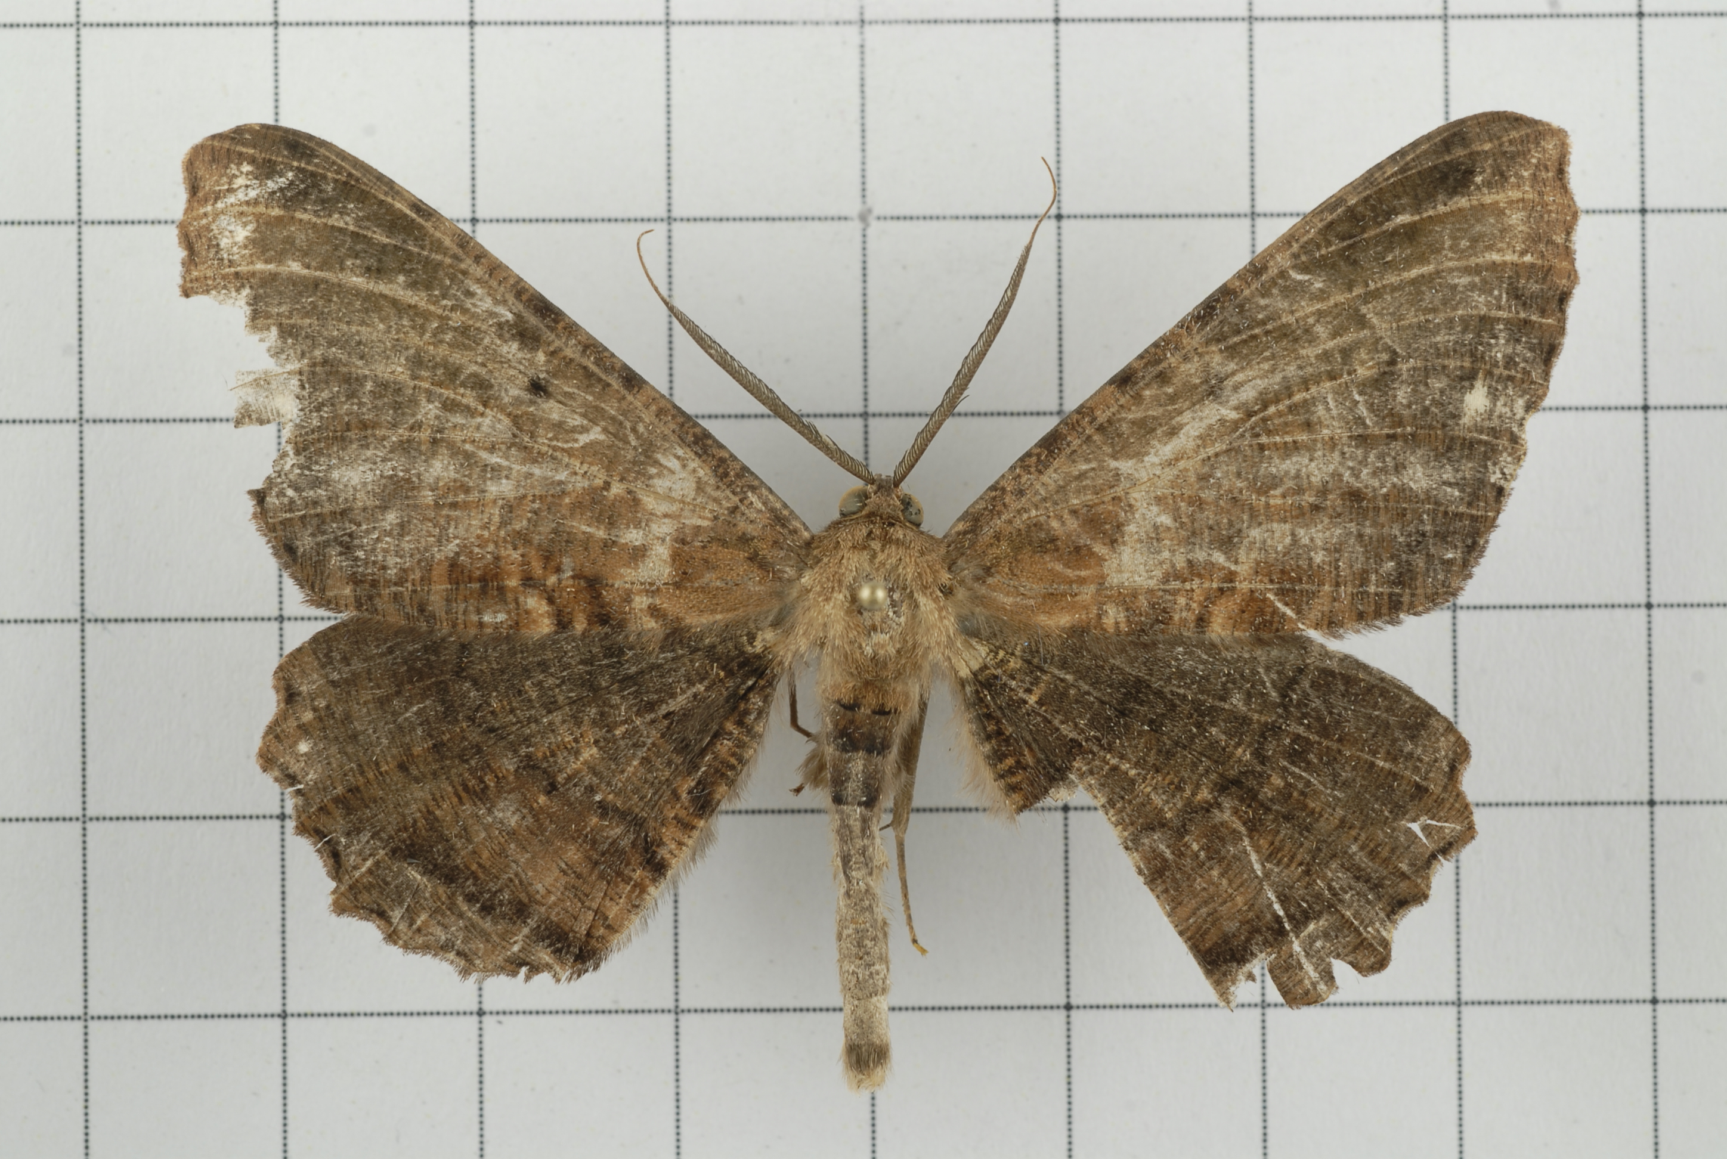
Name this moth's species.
Chorodna creataria
